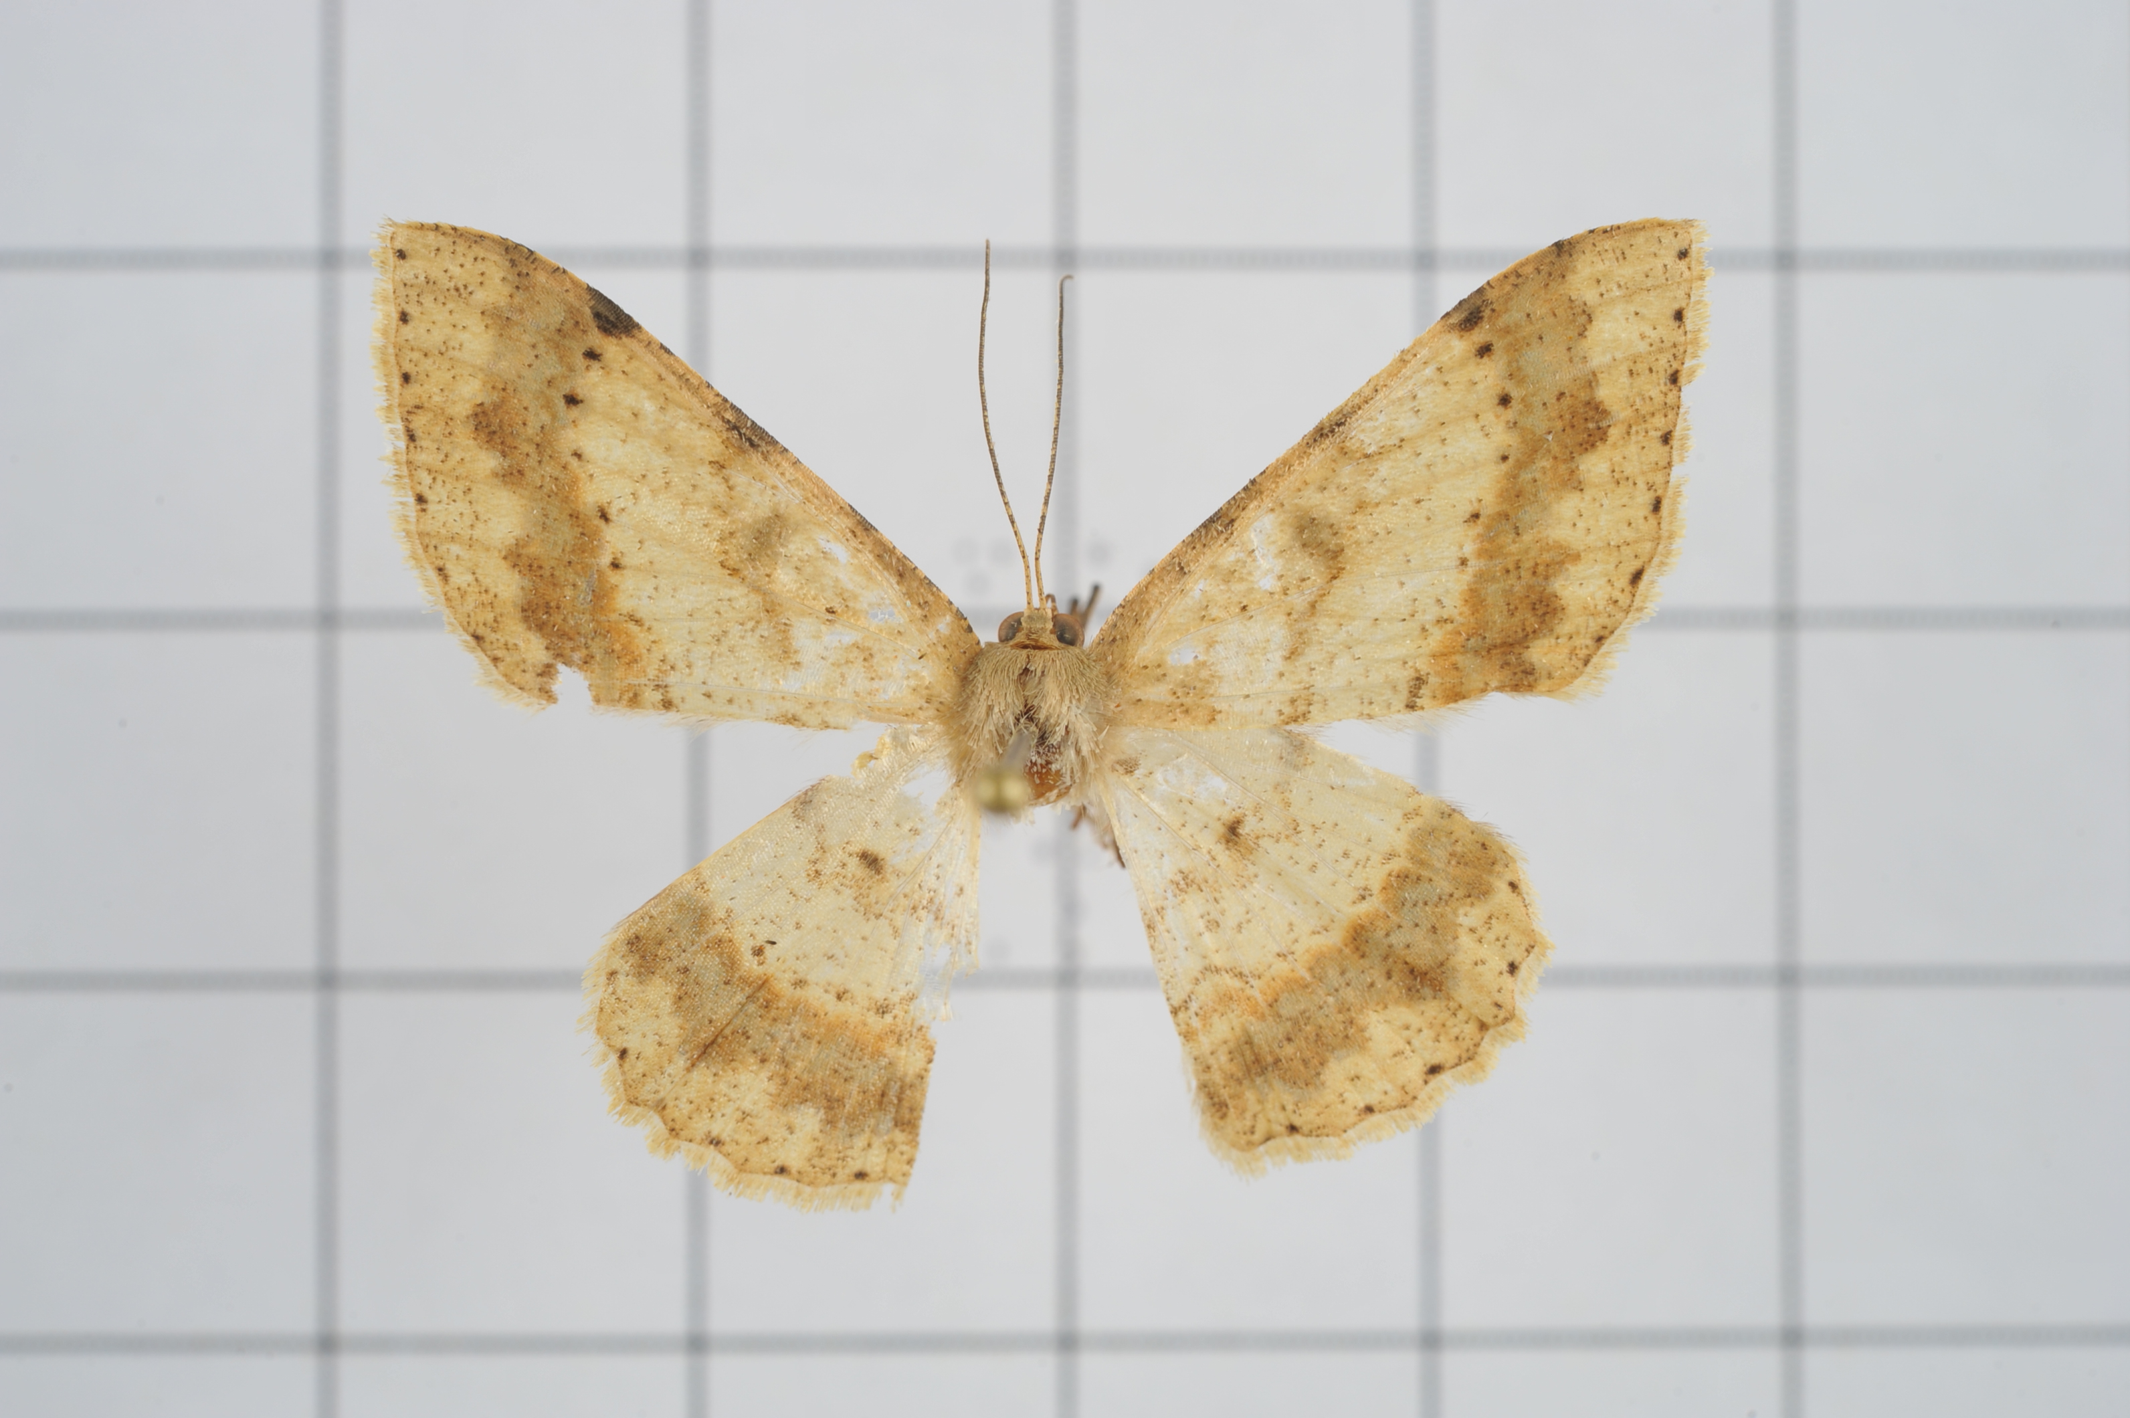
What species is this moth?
Luxiaria emphatica
